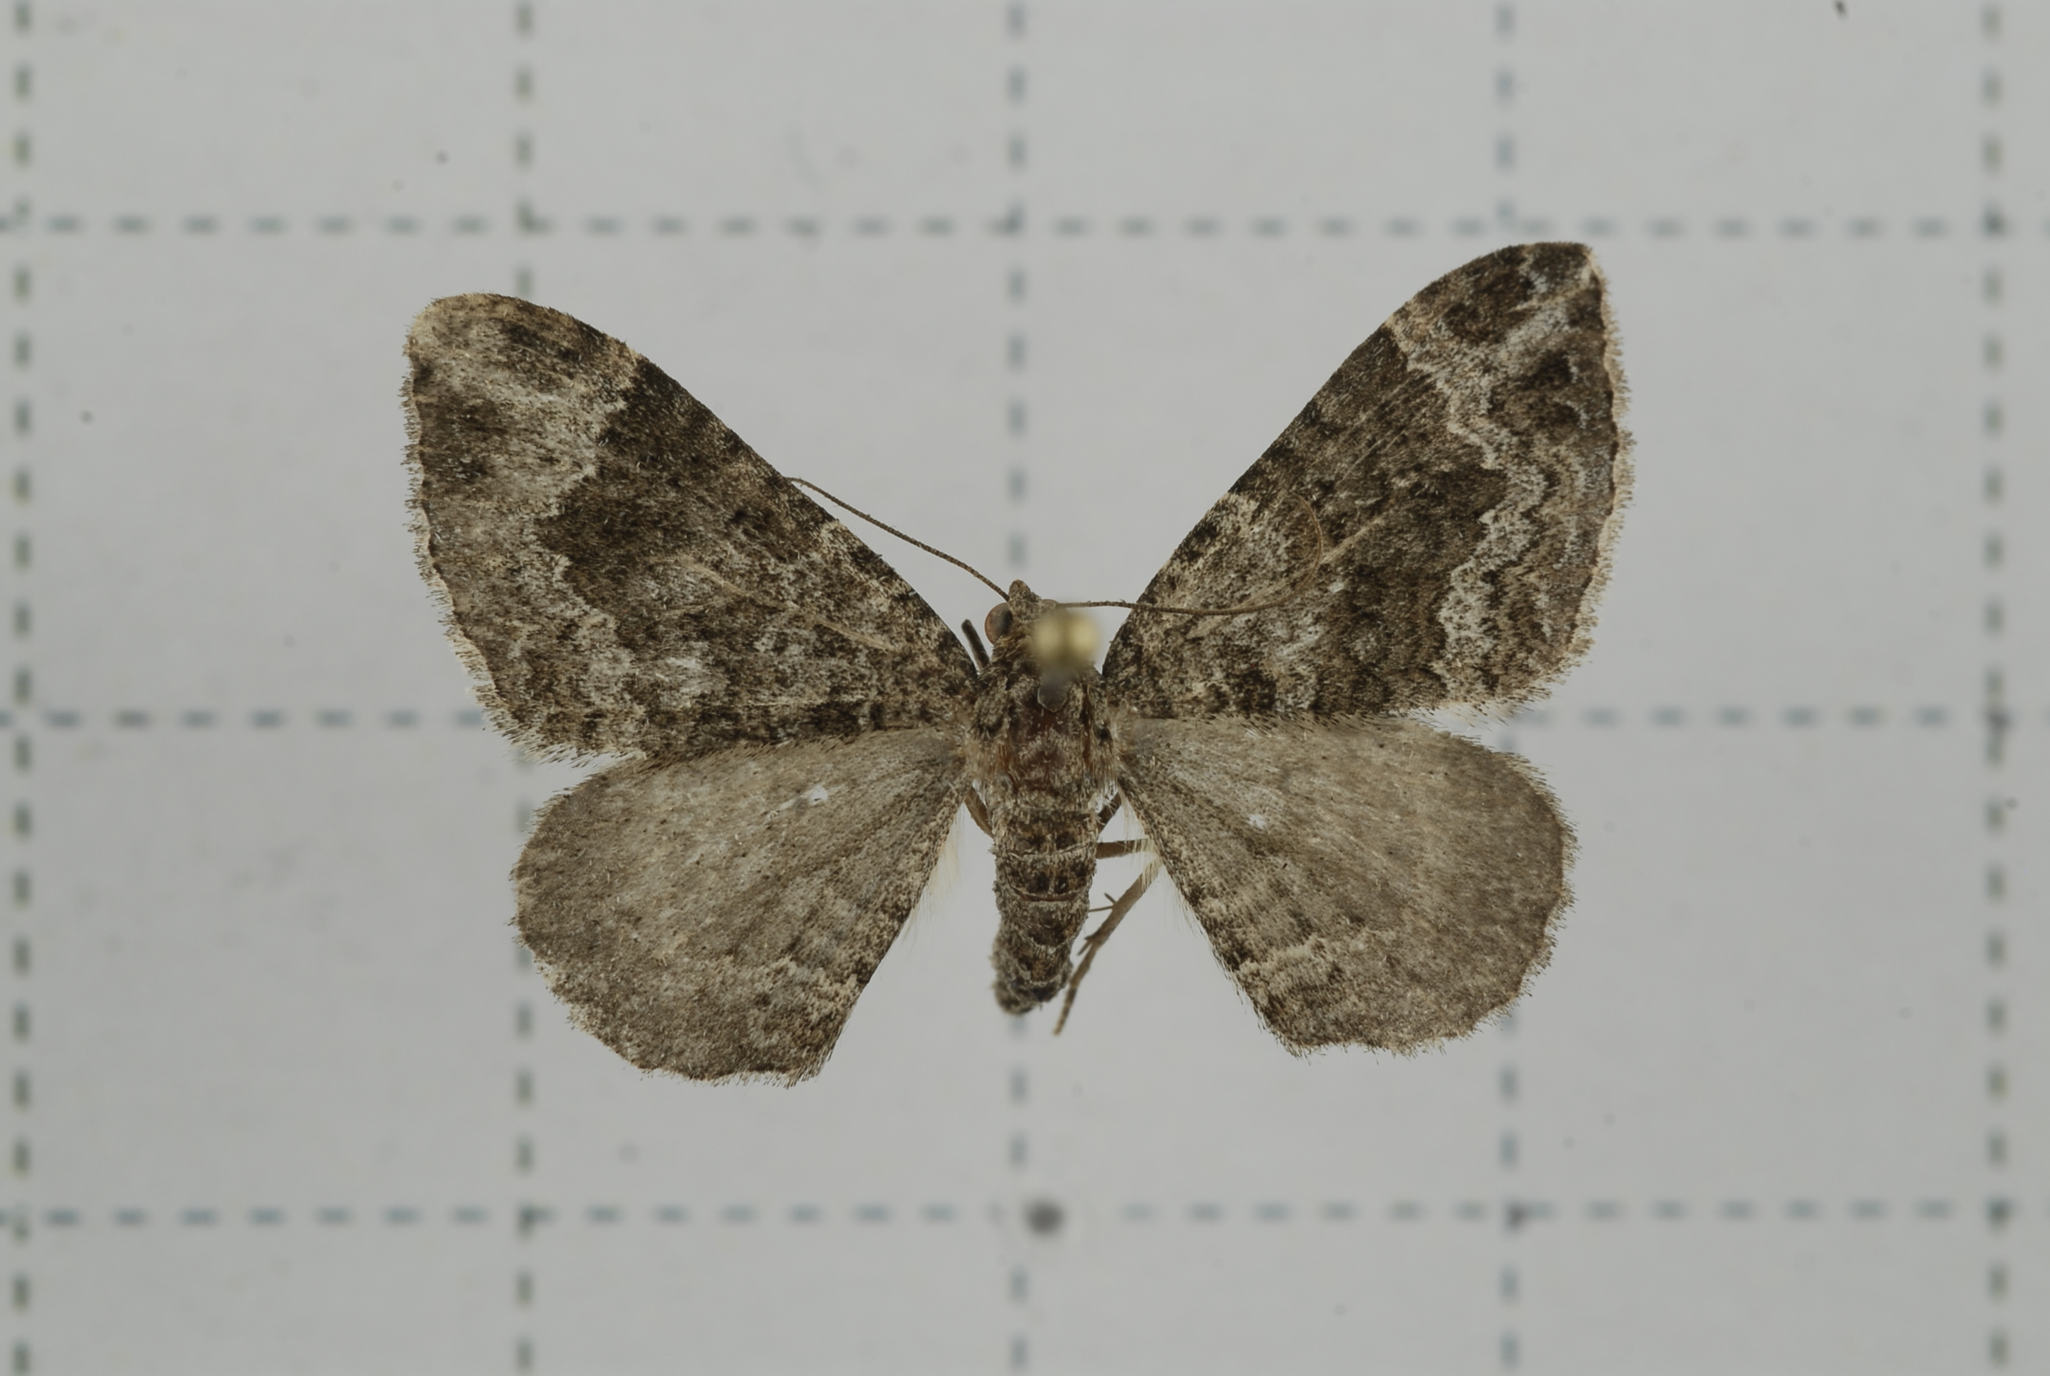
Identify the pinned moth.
Xanthorhoe saturata
